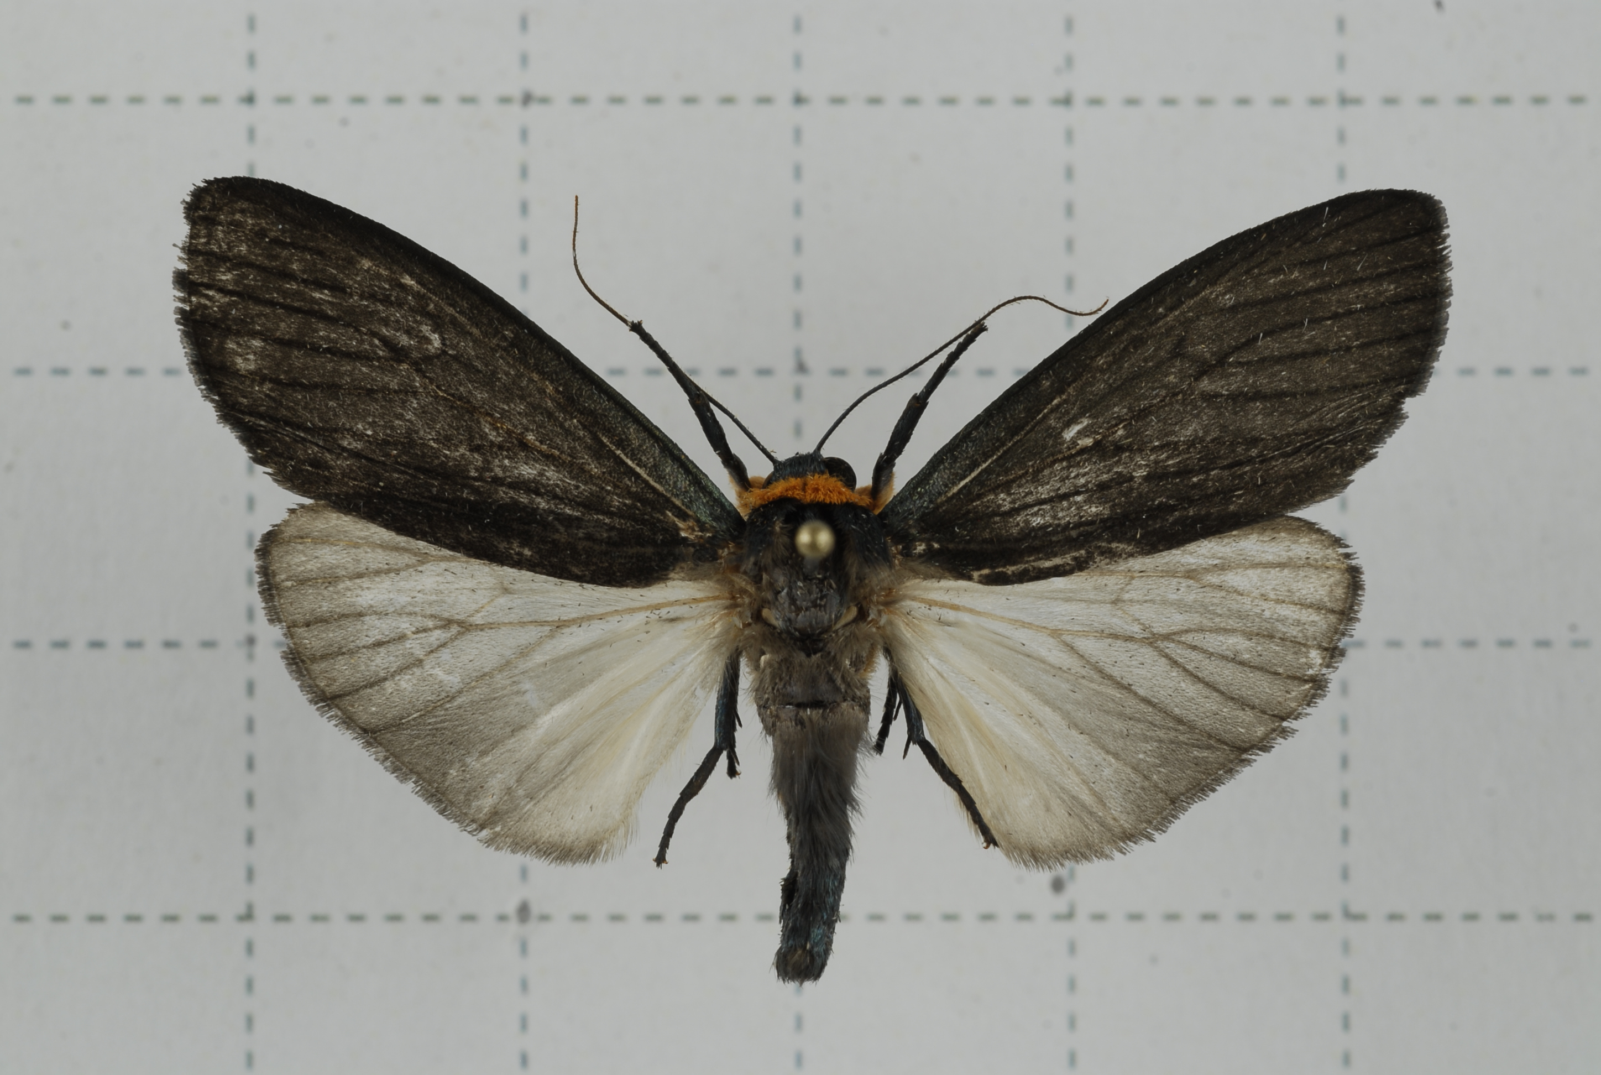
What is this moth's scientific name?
Paraona staudingeri formosana
